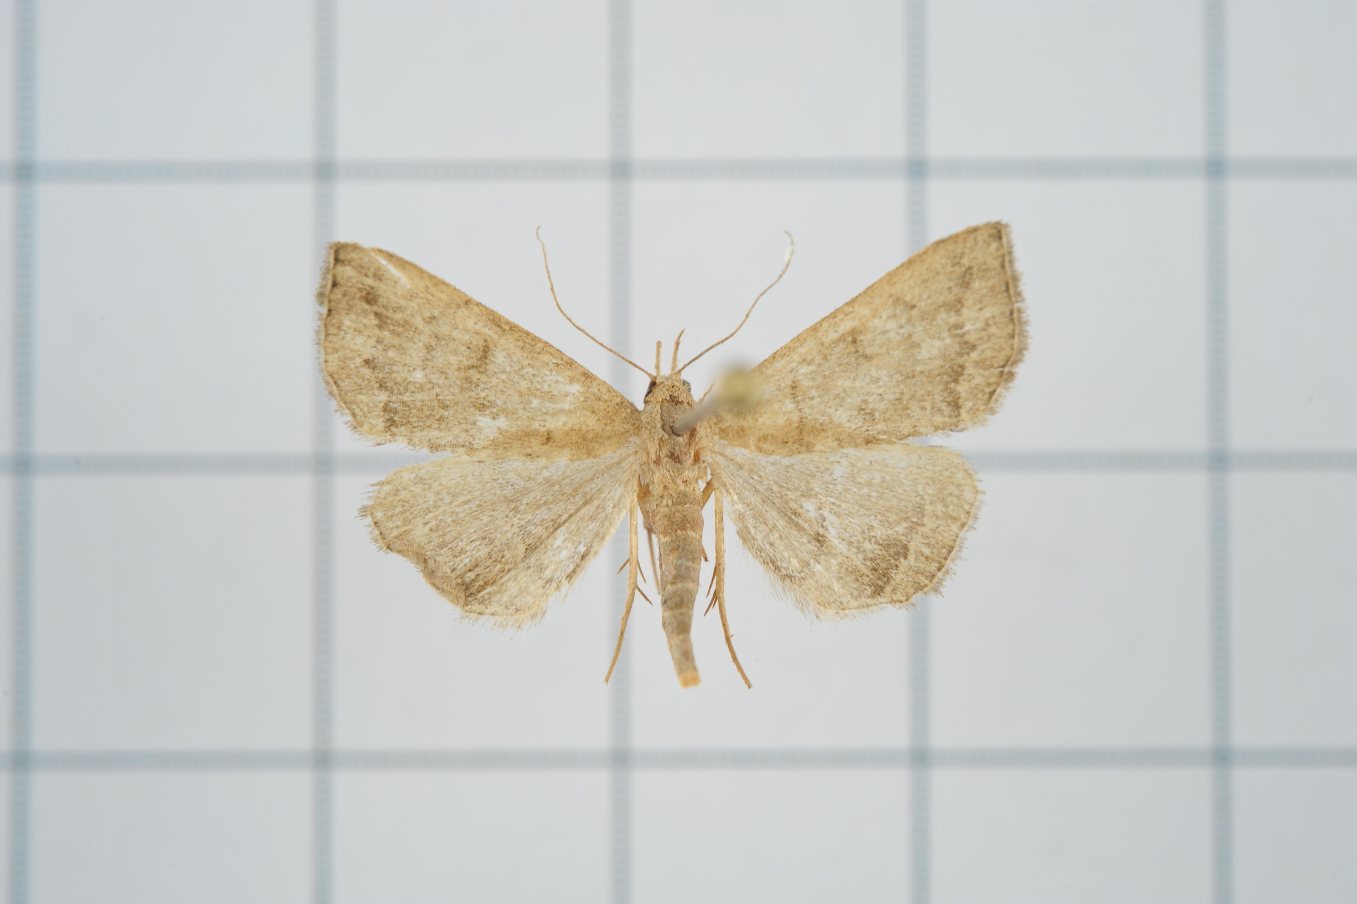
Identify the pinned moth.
Herminia undulata
